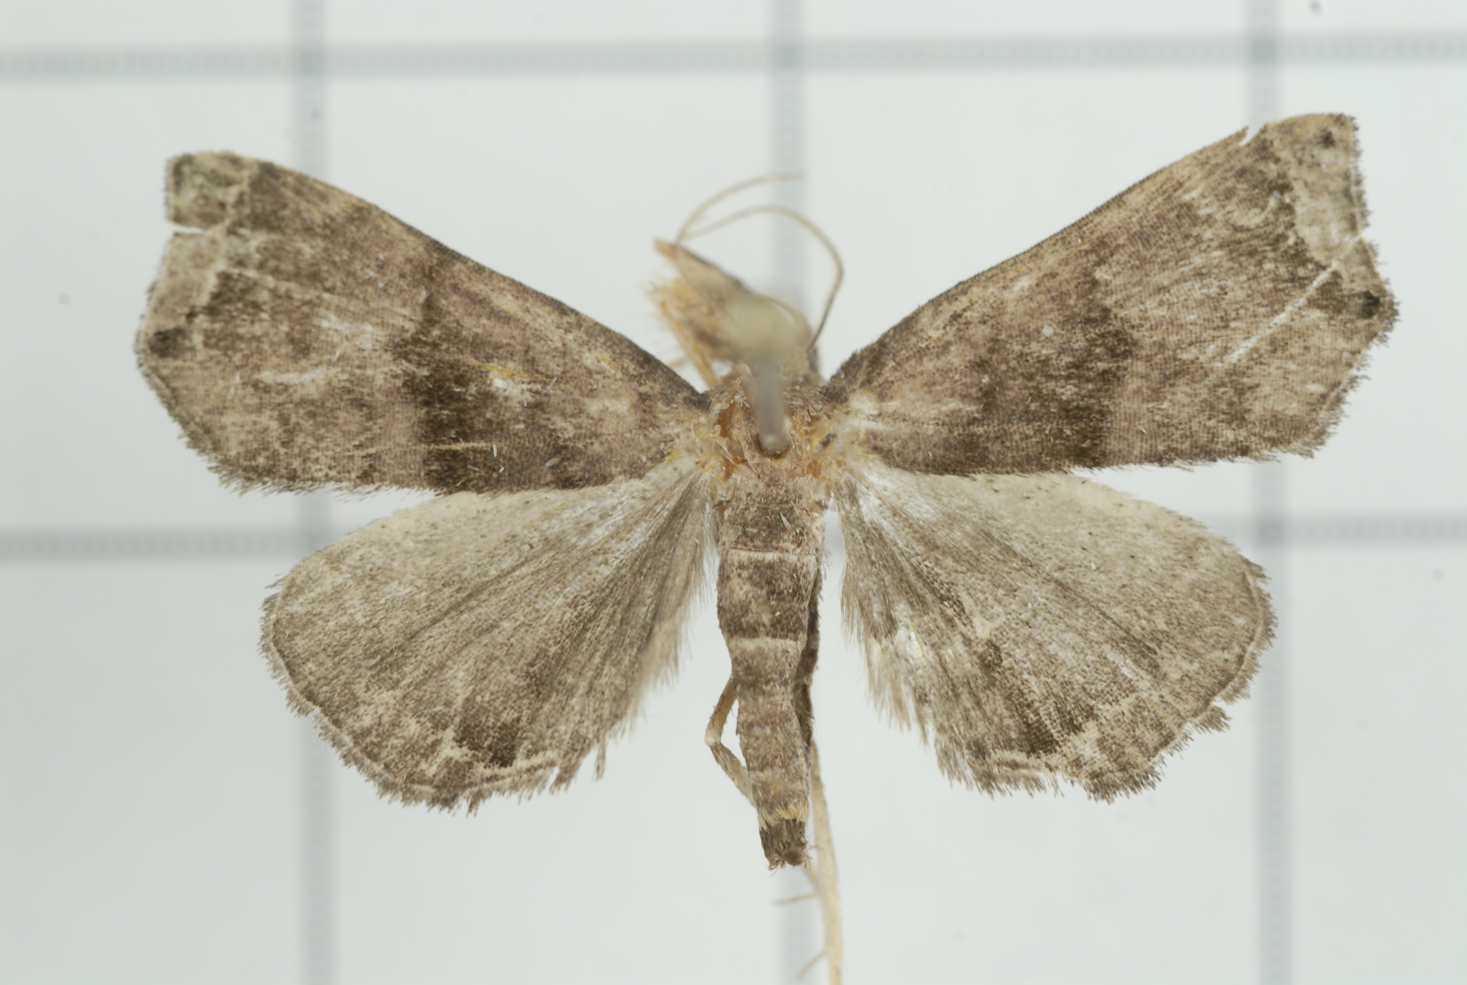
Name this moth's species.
Hipoepa biasalis
